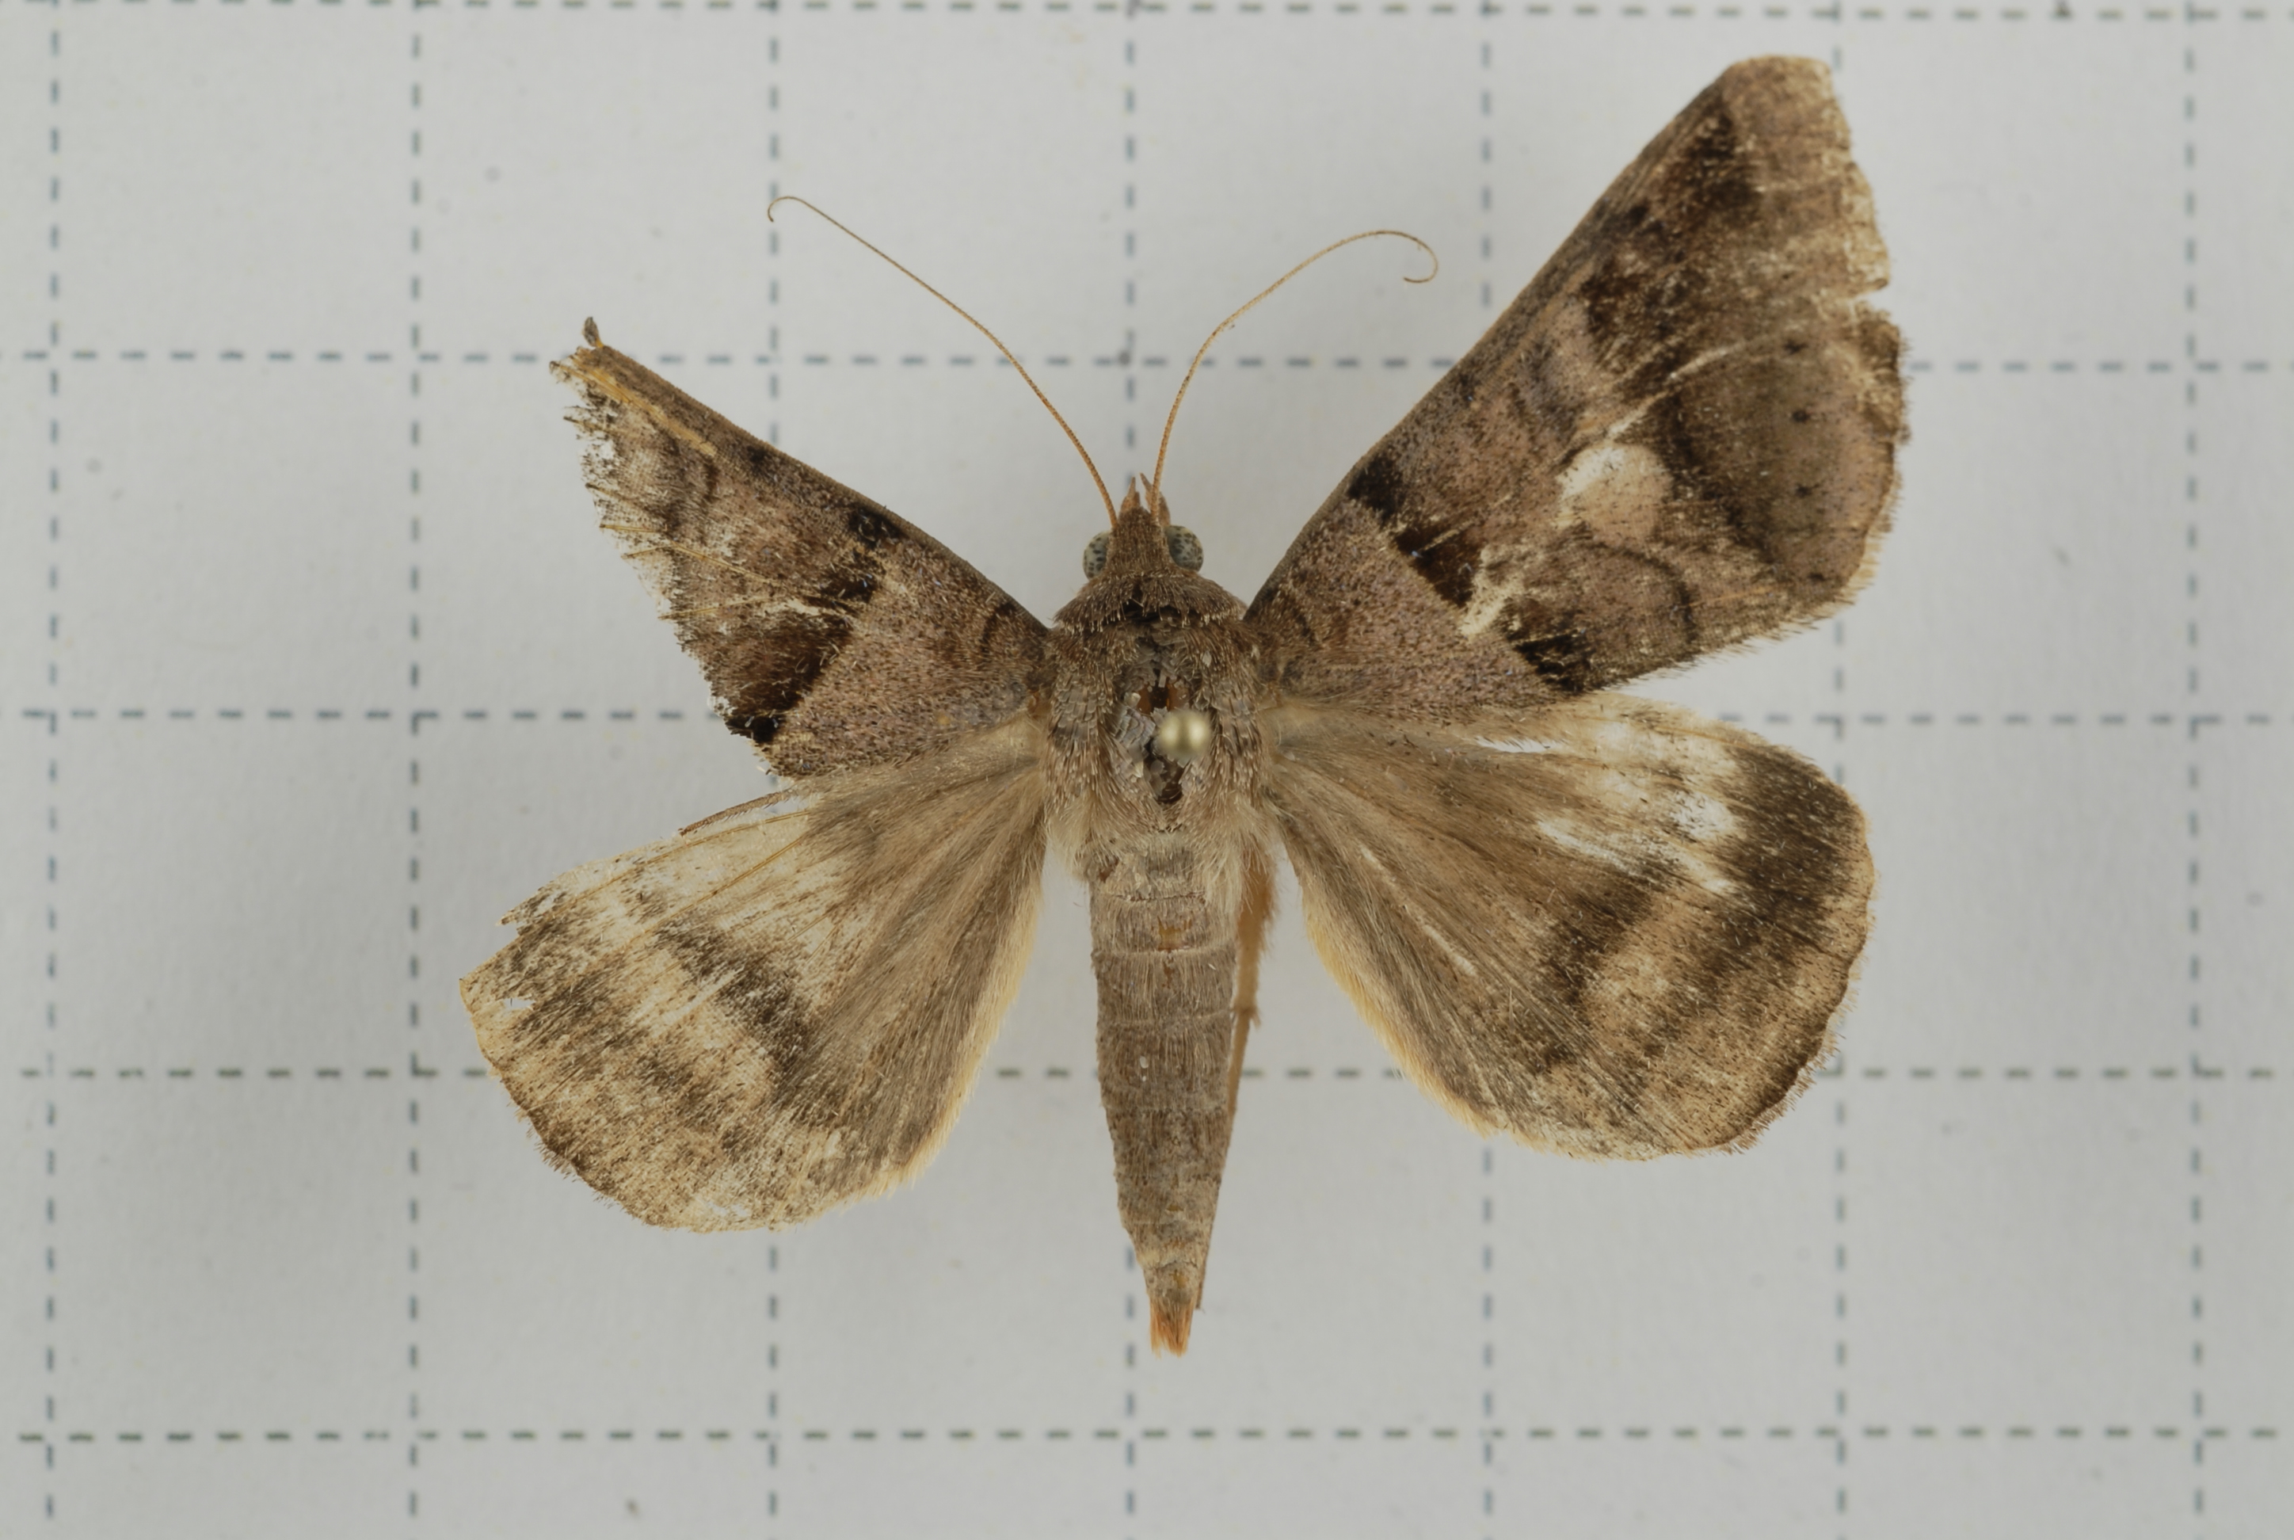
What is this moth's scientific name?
Mocis undata
